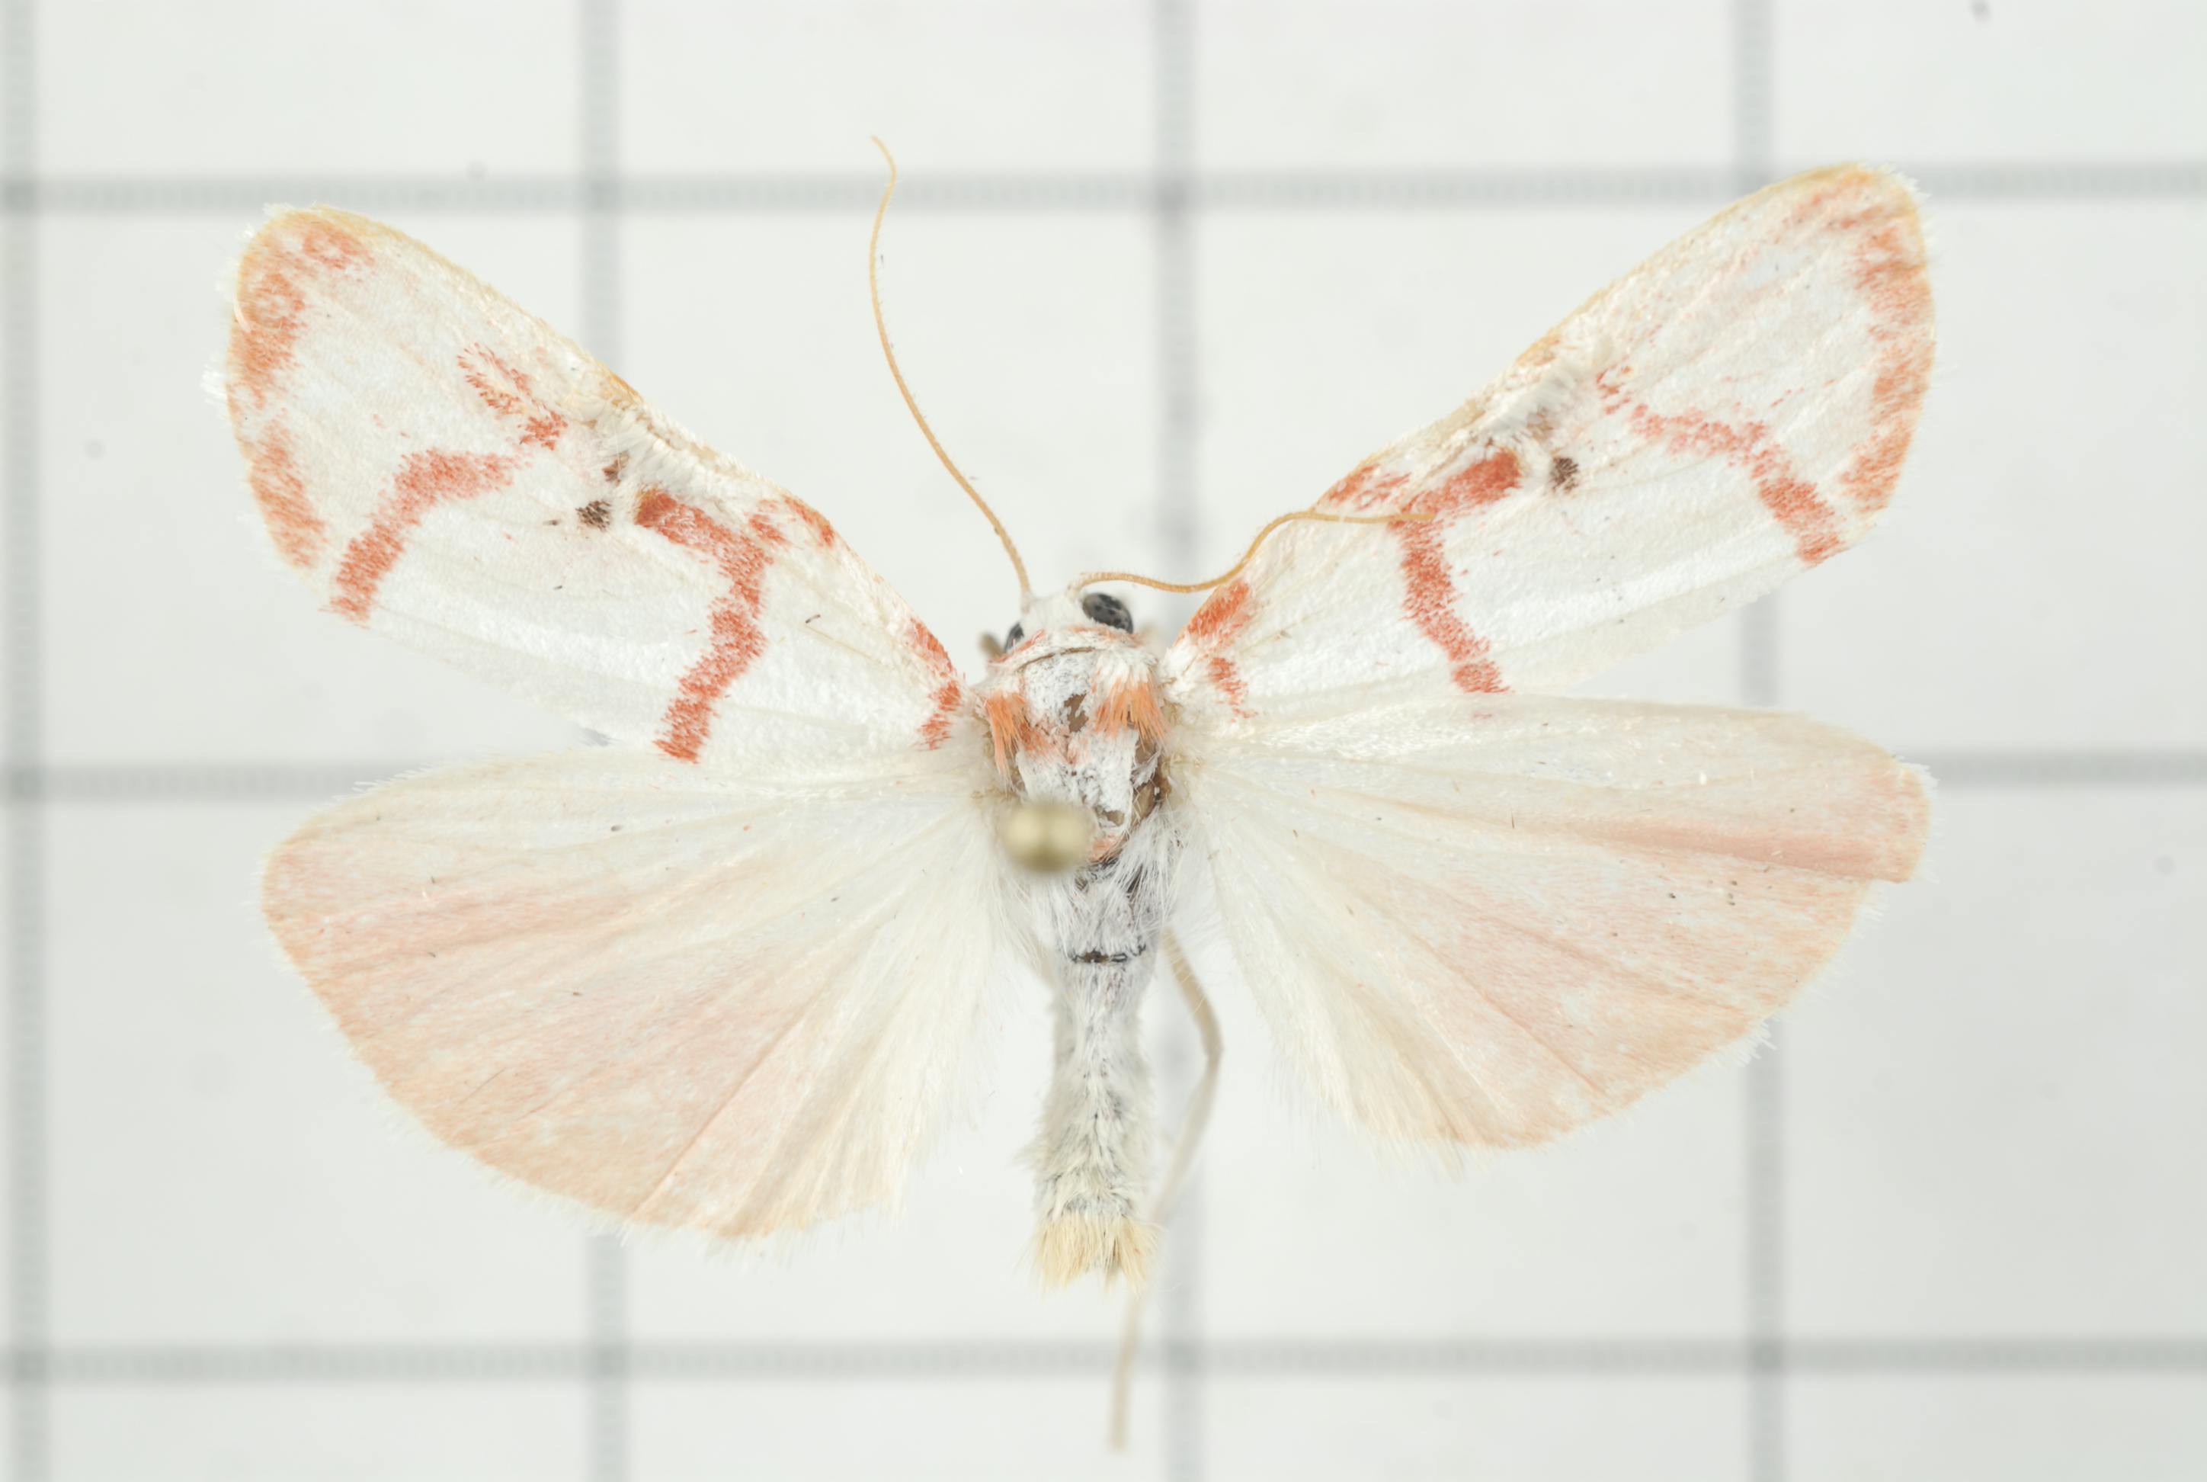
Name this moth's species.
Cyana hamata hamata
